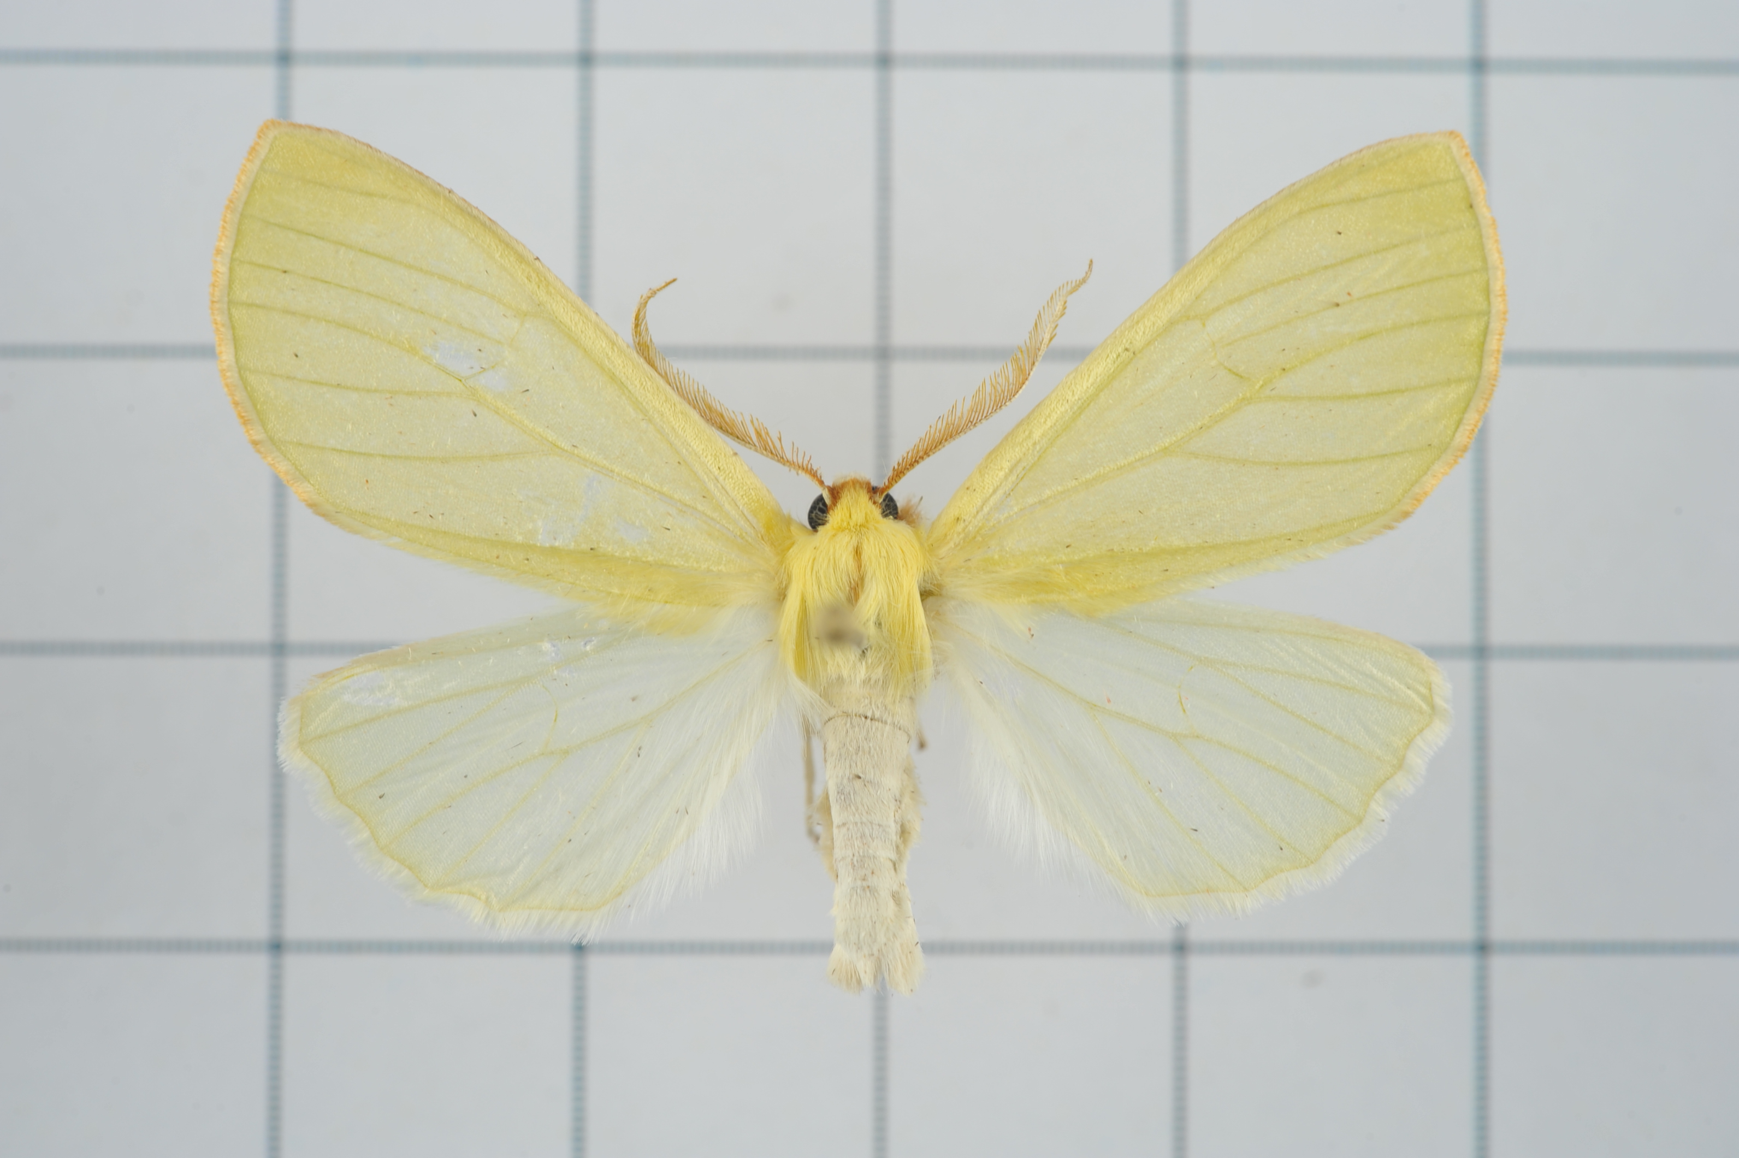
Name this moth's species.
Doratoptera lutea
